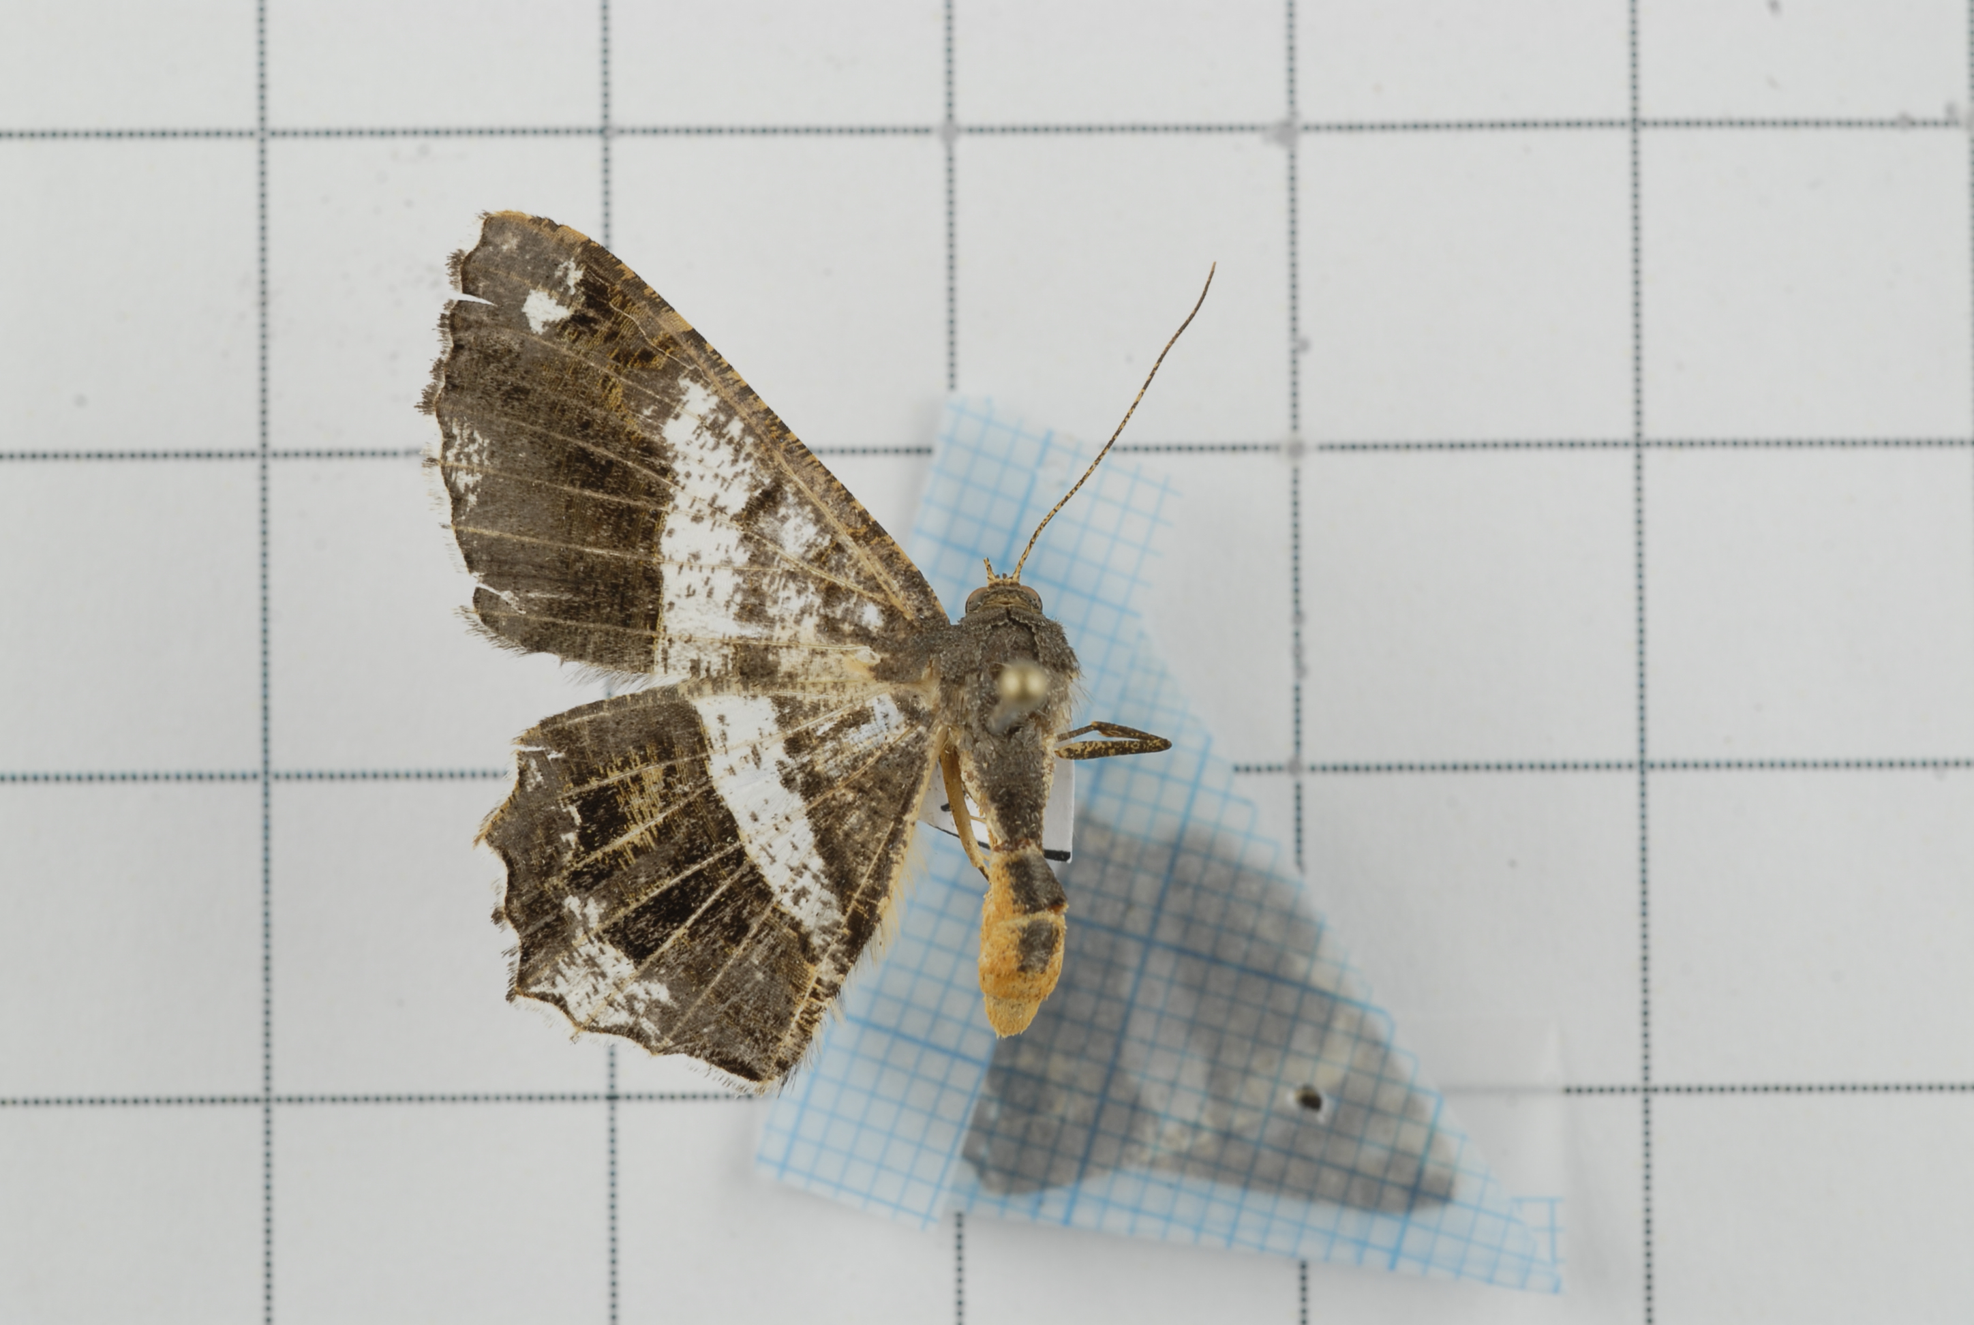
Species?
Chiasmia eleonora eleonora
